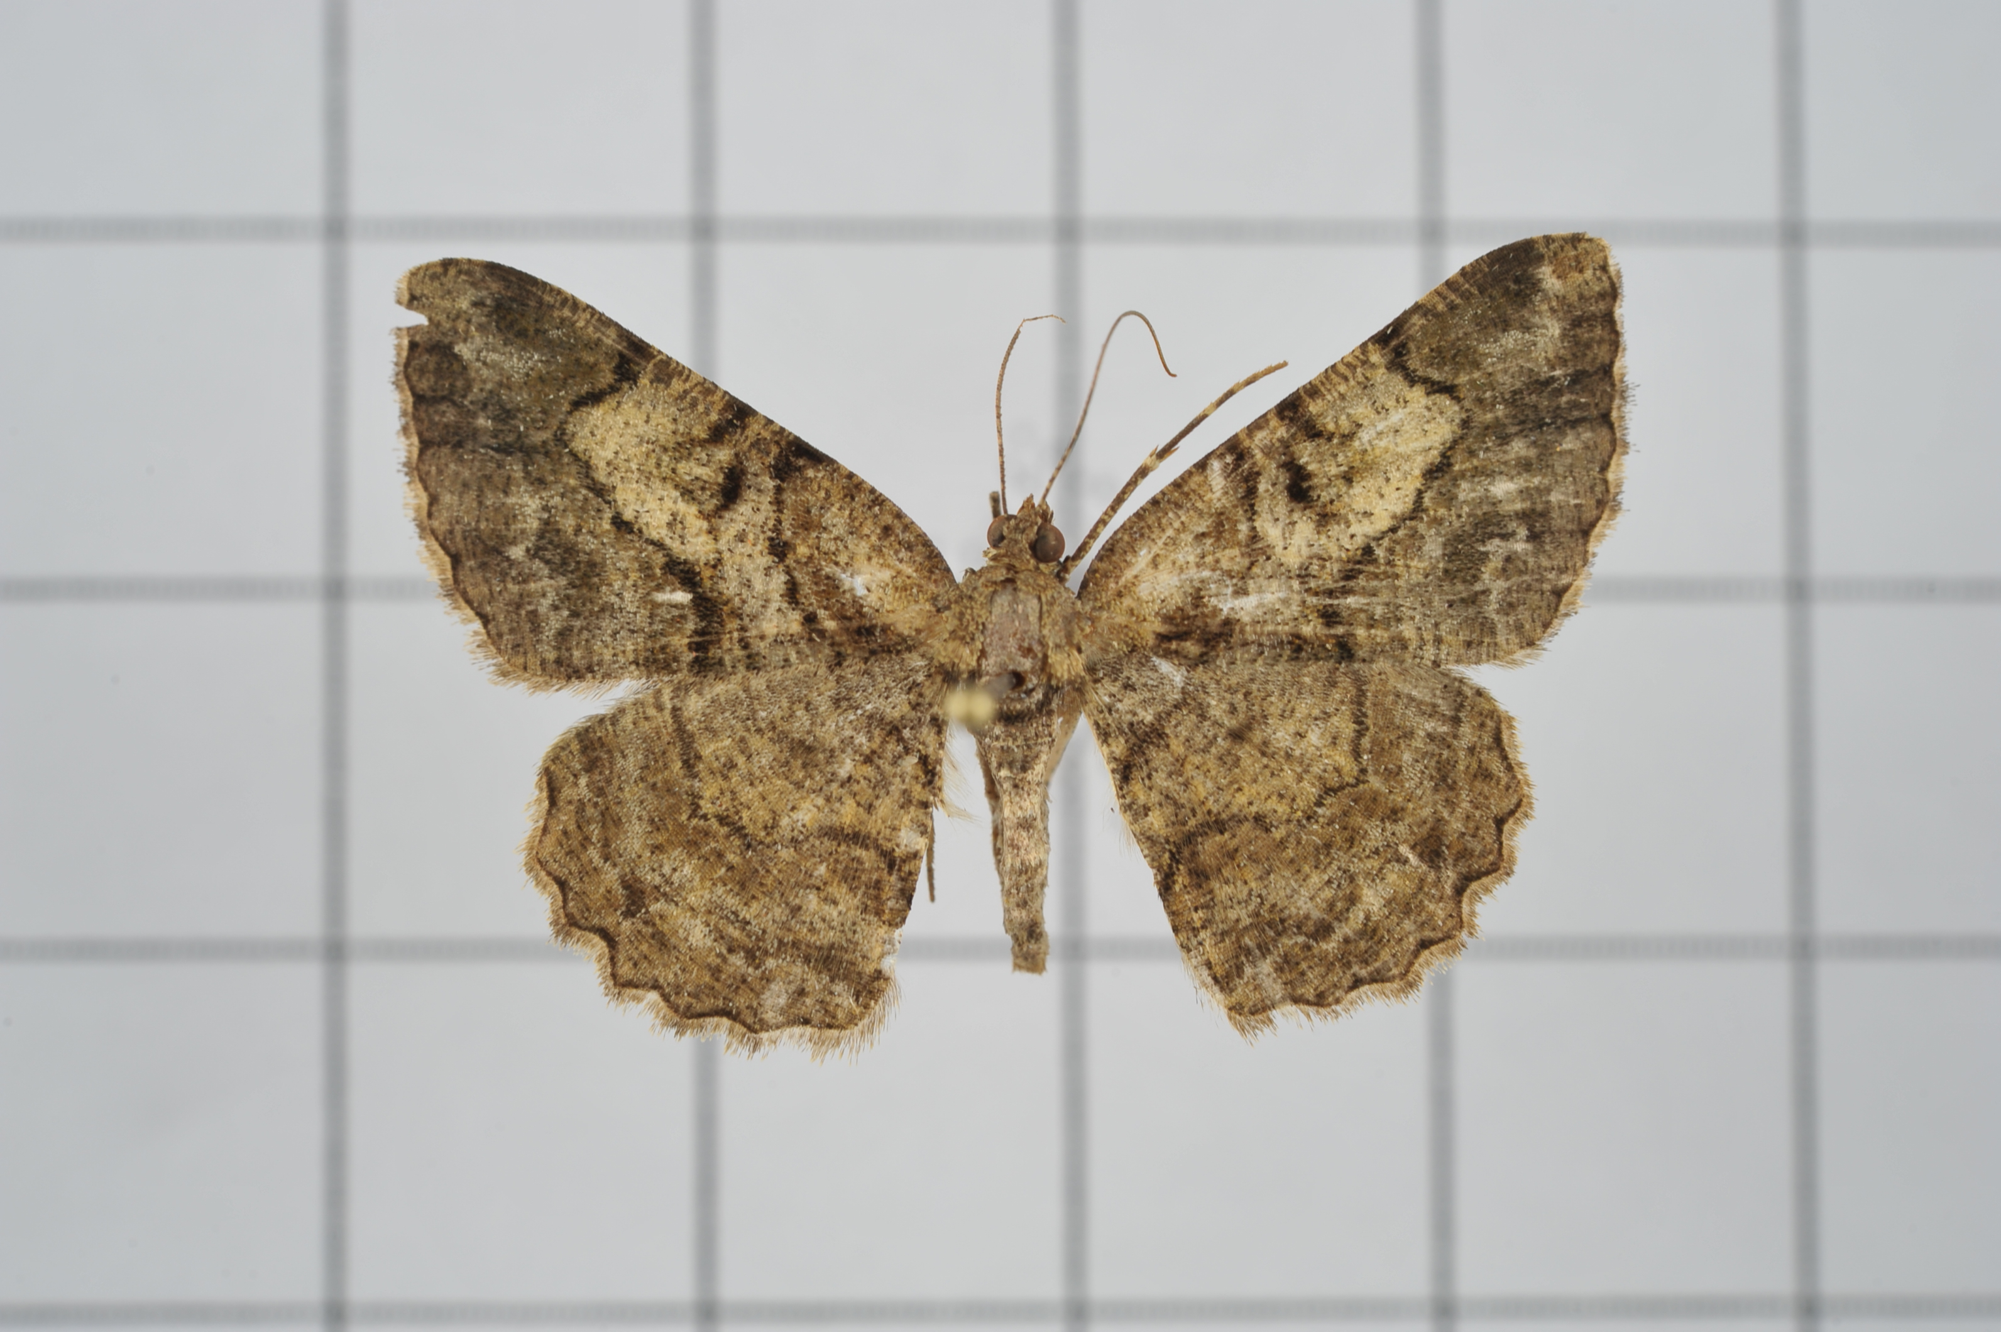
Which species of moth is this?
Psilalcis pulveraria
